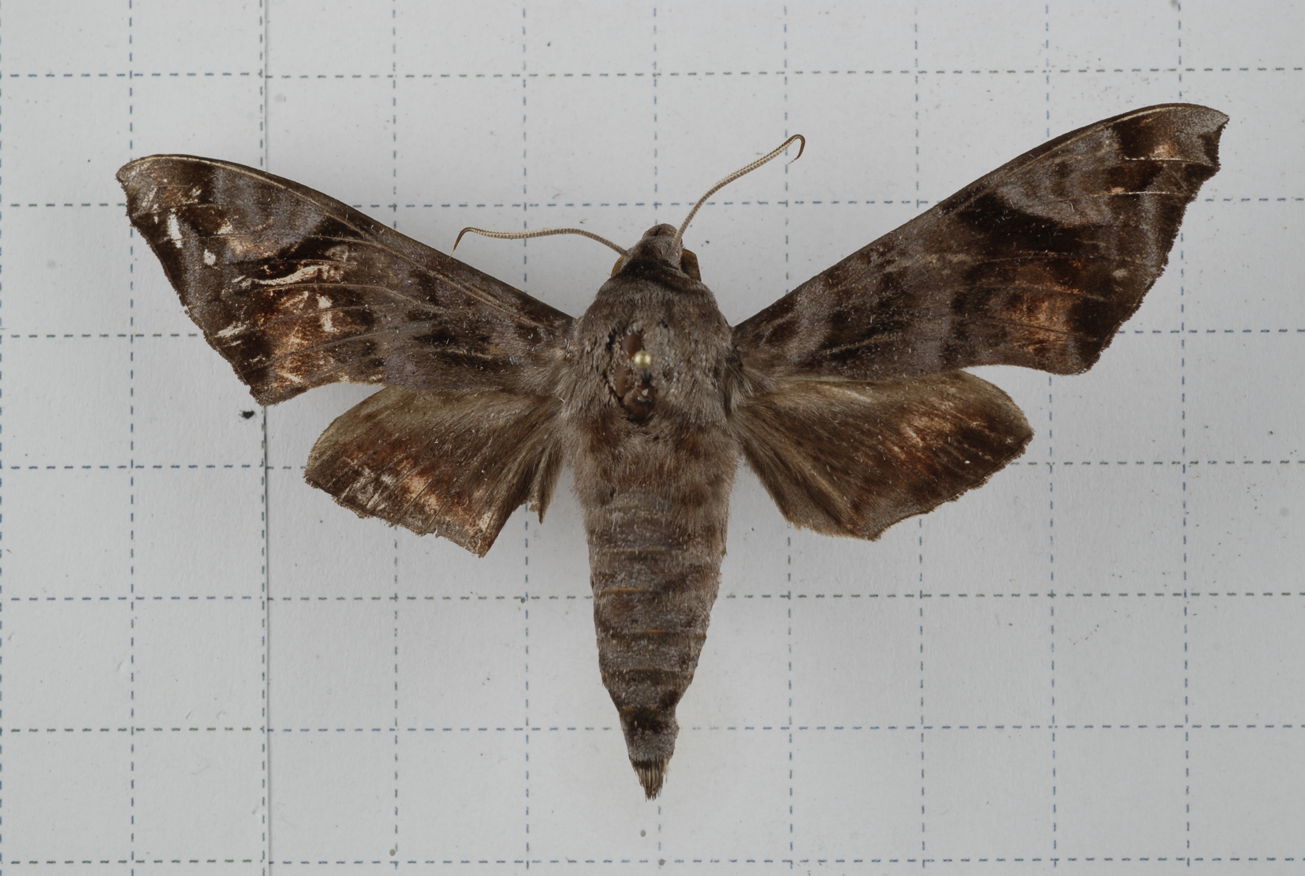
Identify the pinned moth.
Acosmeryx castanea
